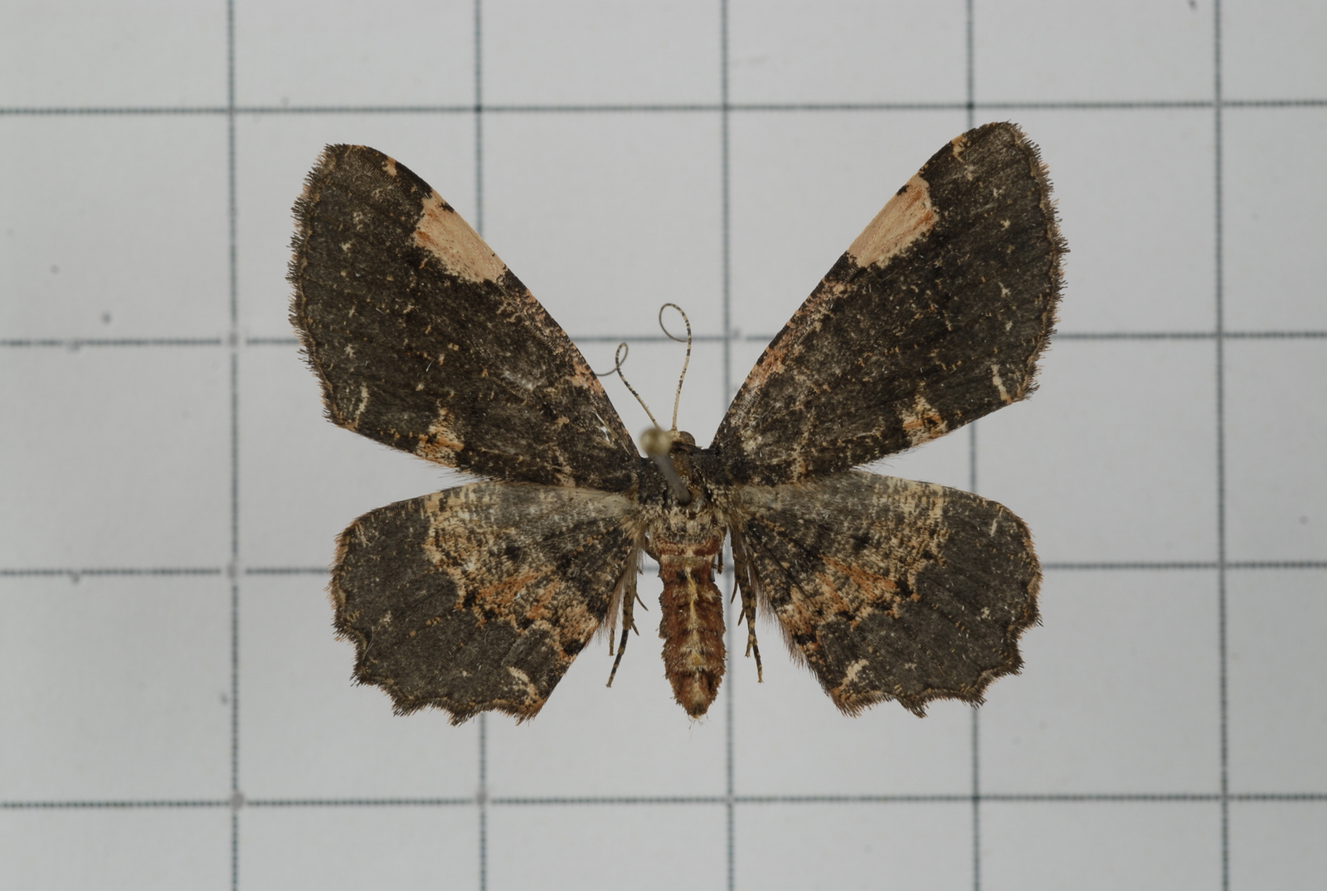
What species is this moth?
Abaciscus costimacula
